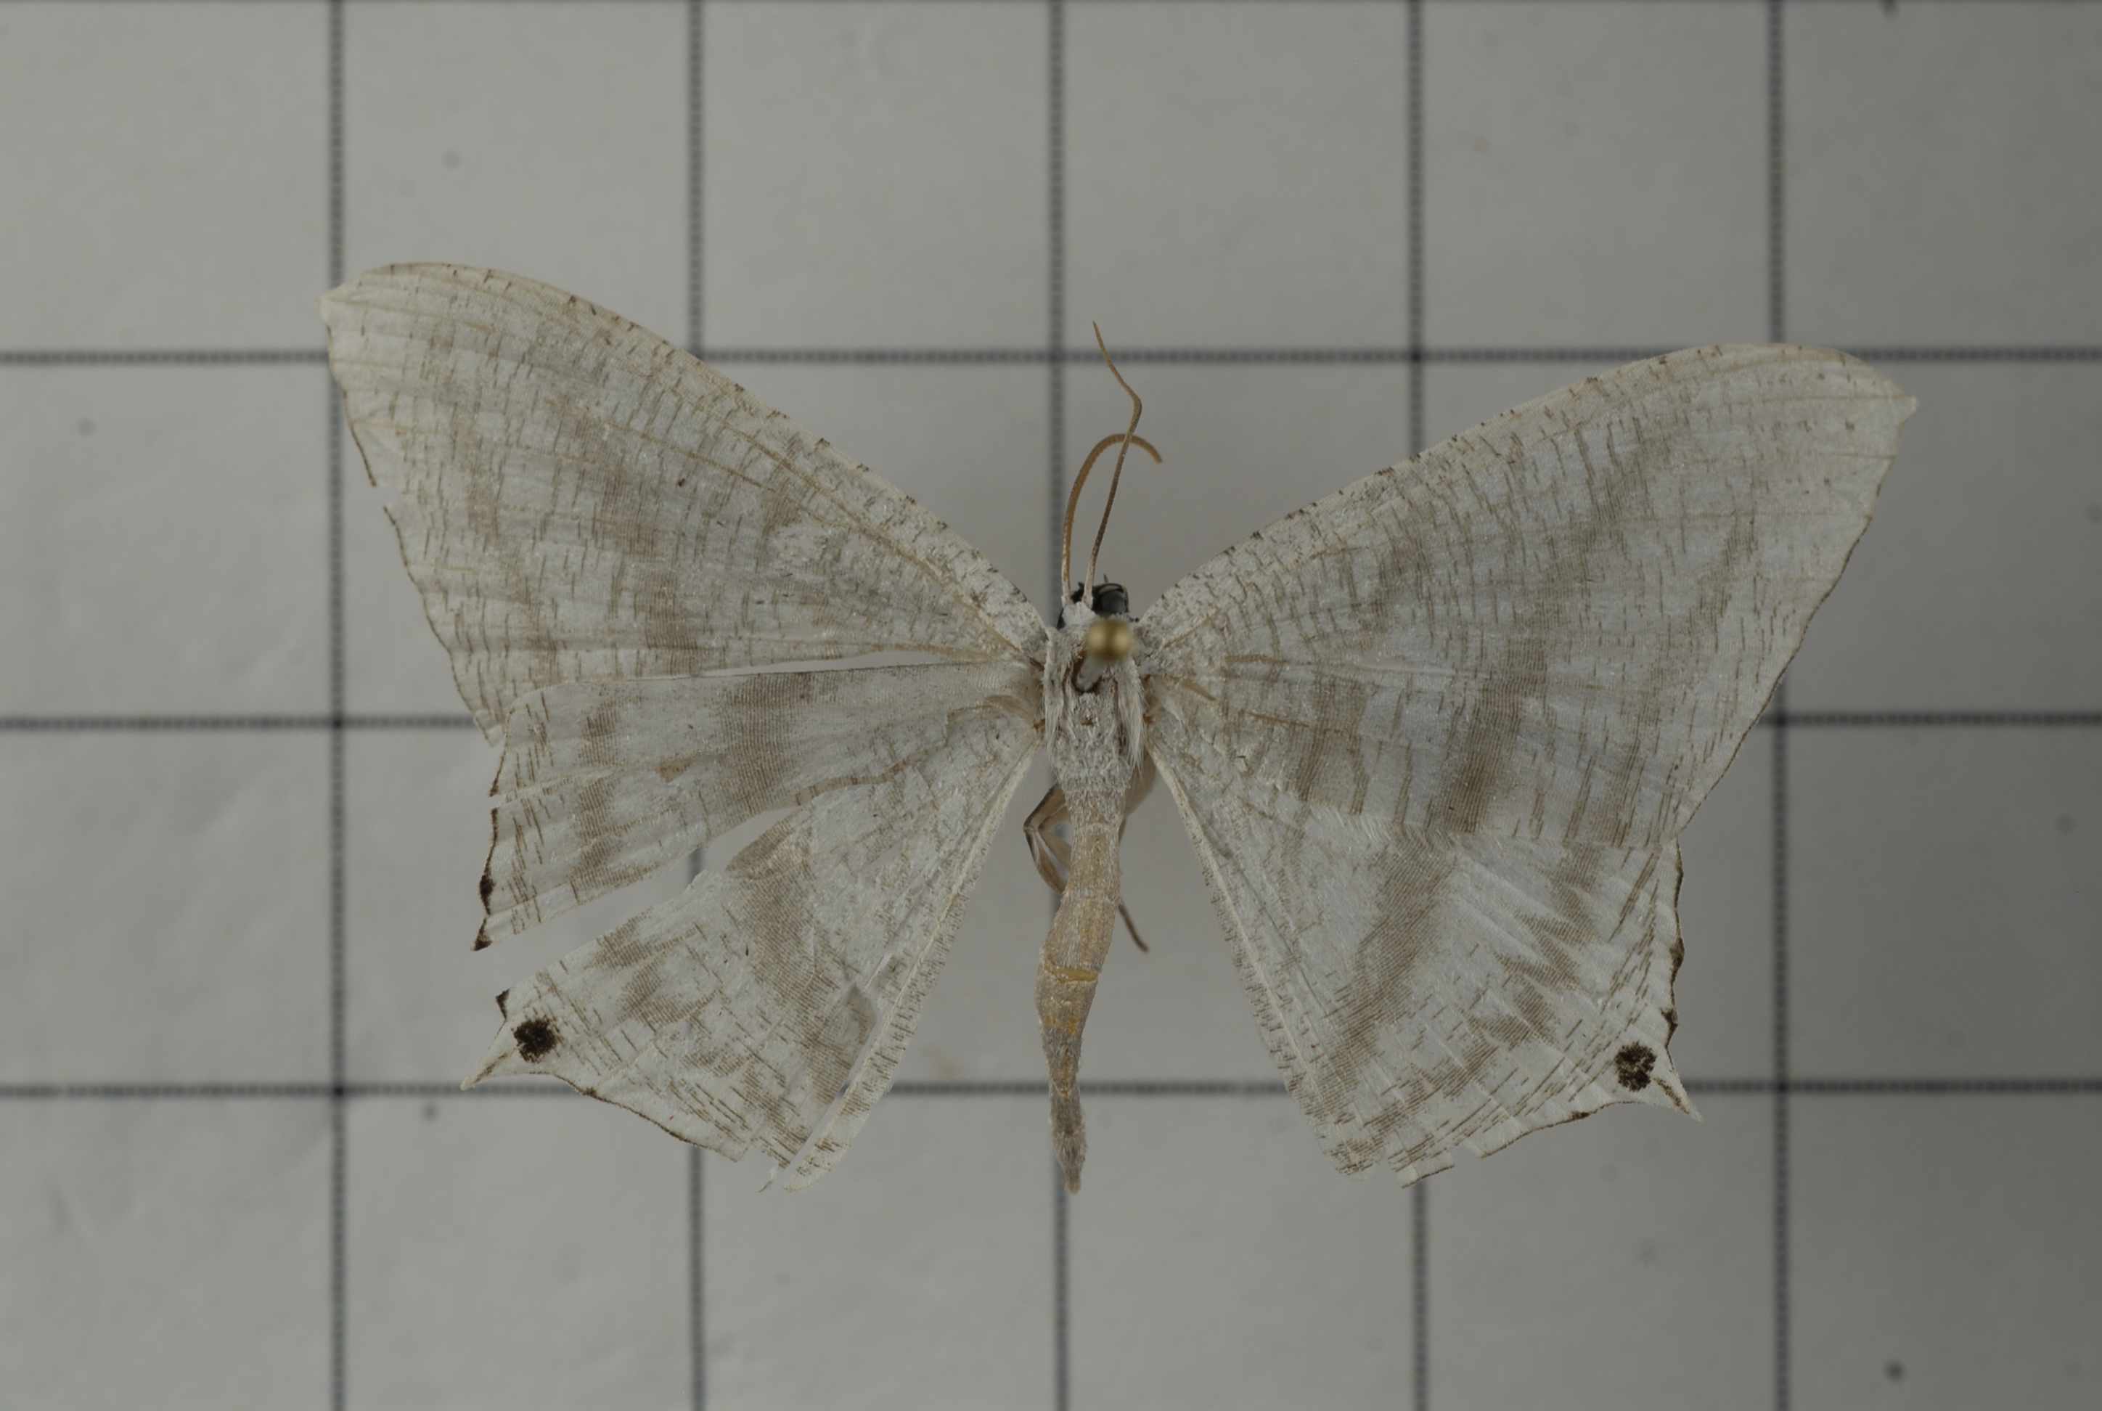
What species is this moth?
Micronia aculeata
